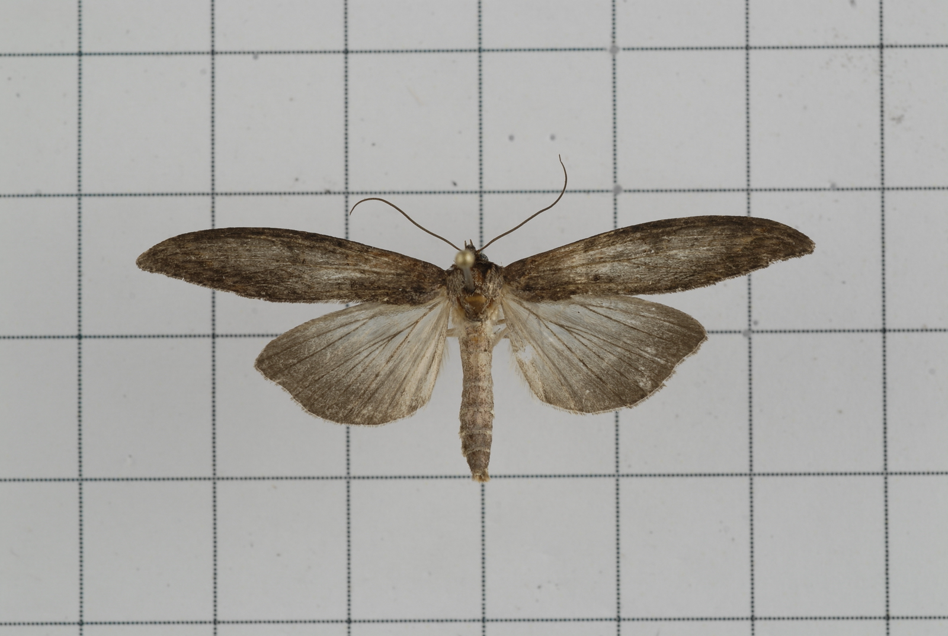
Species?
Lophoptera longipennis
